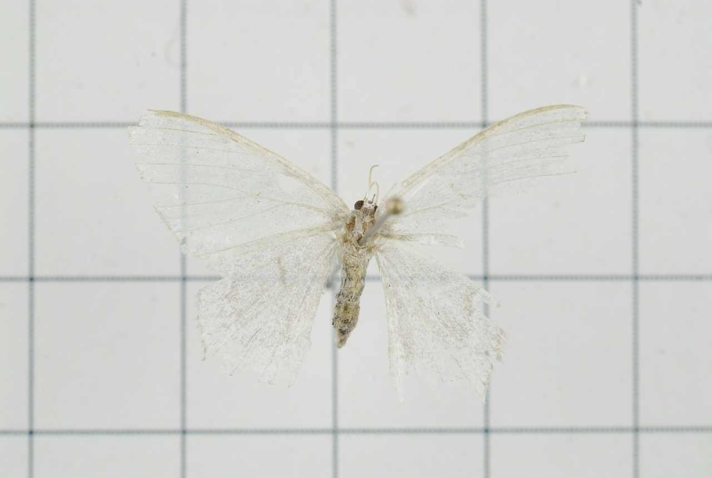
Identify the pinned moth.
Jodis argentilineata
